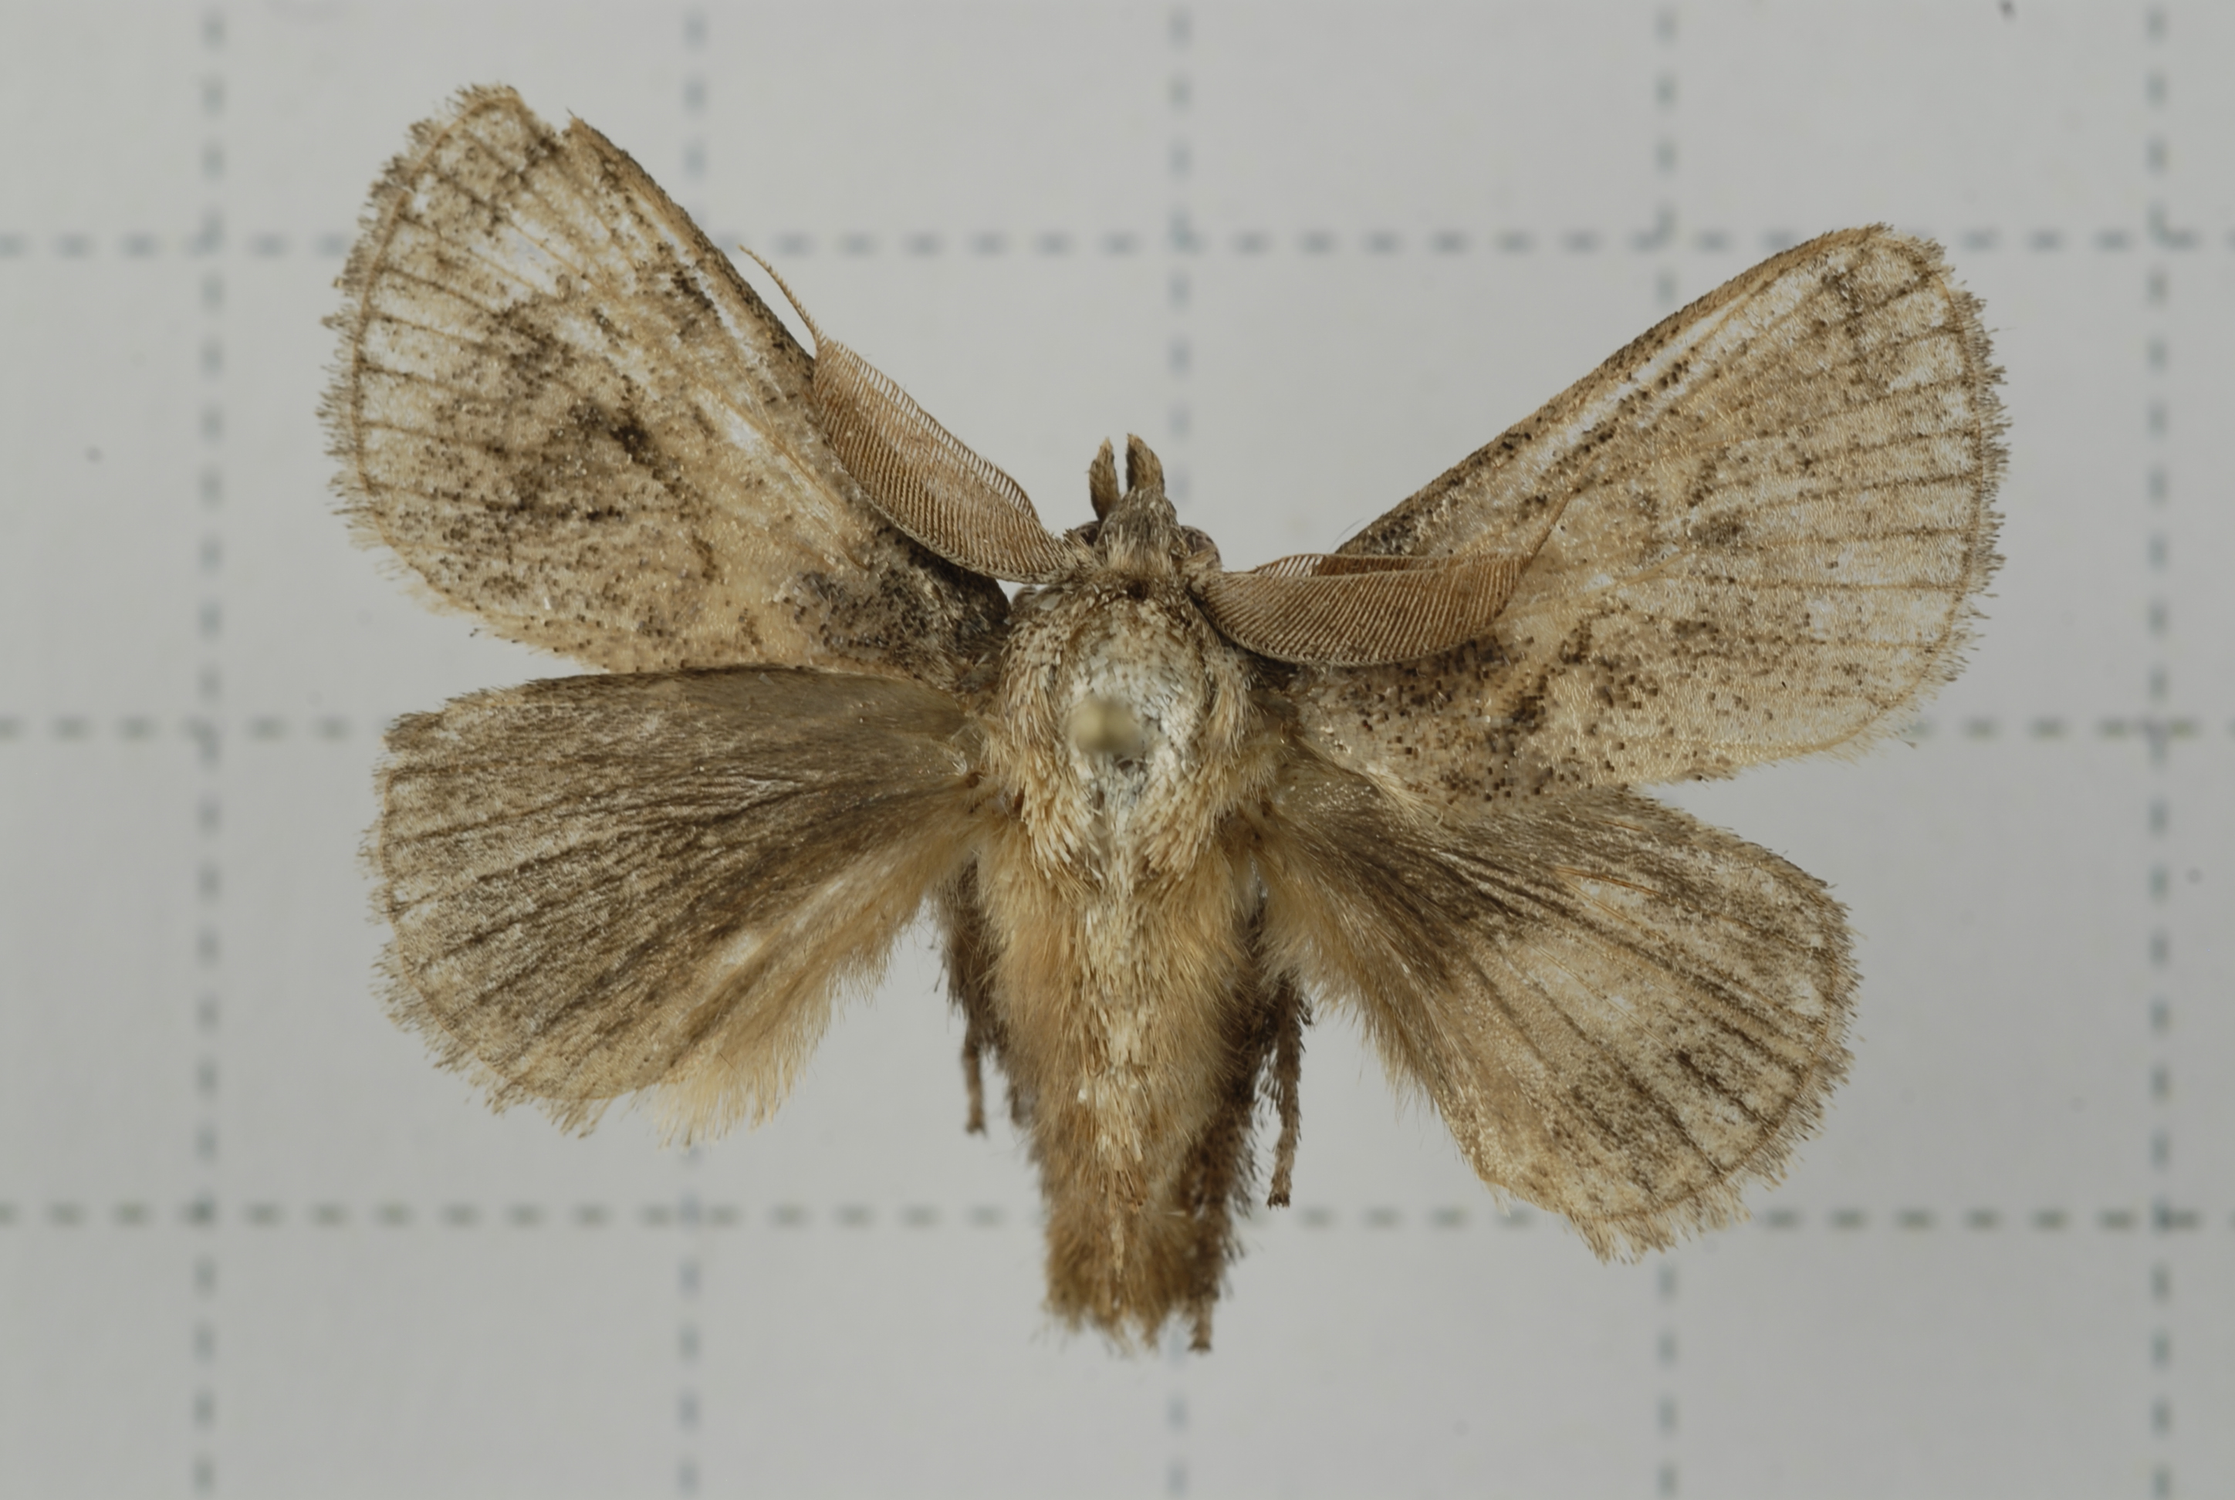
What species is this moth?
Susica sinensis
